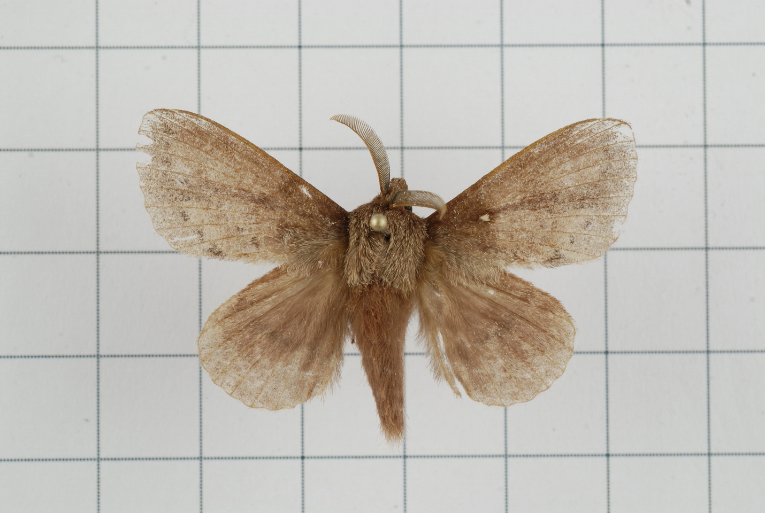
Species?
Dendrolimus arizana
